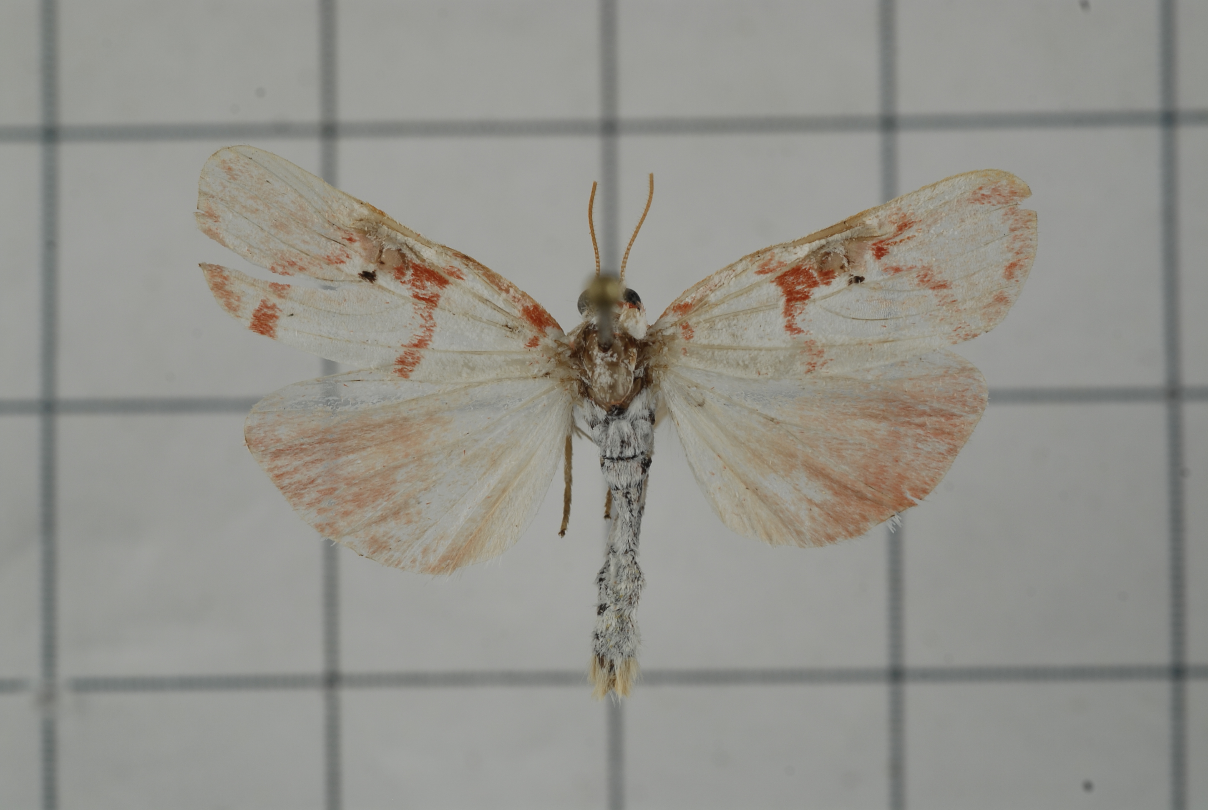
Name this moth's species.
Cyana hamata hamata
